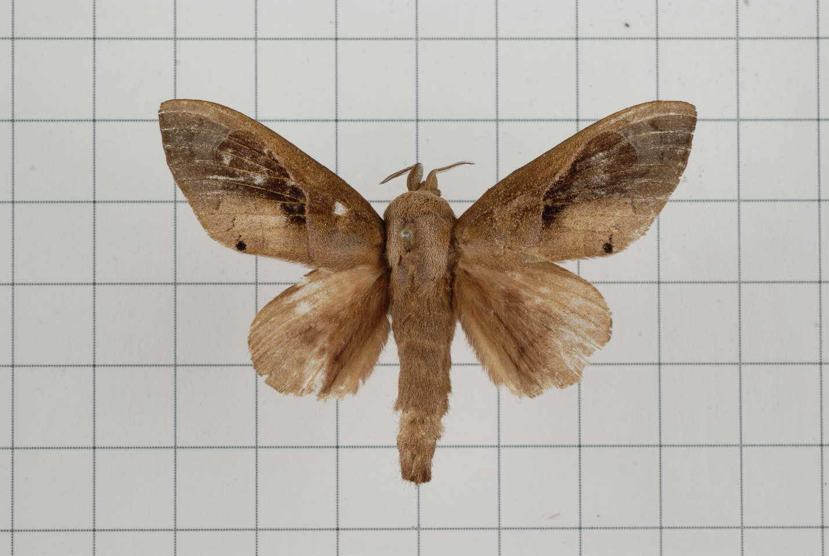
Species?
Paralebeda femorata mirabilis
